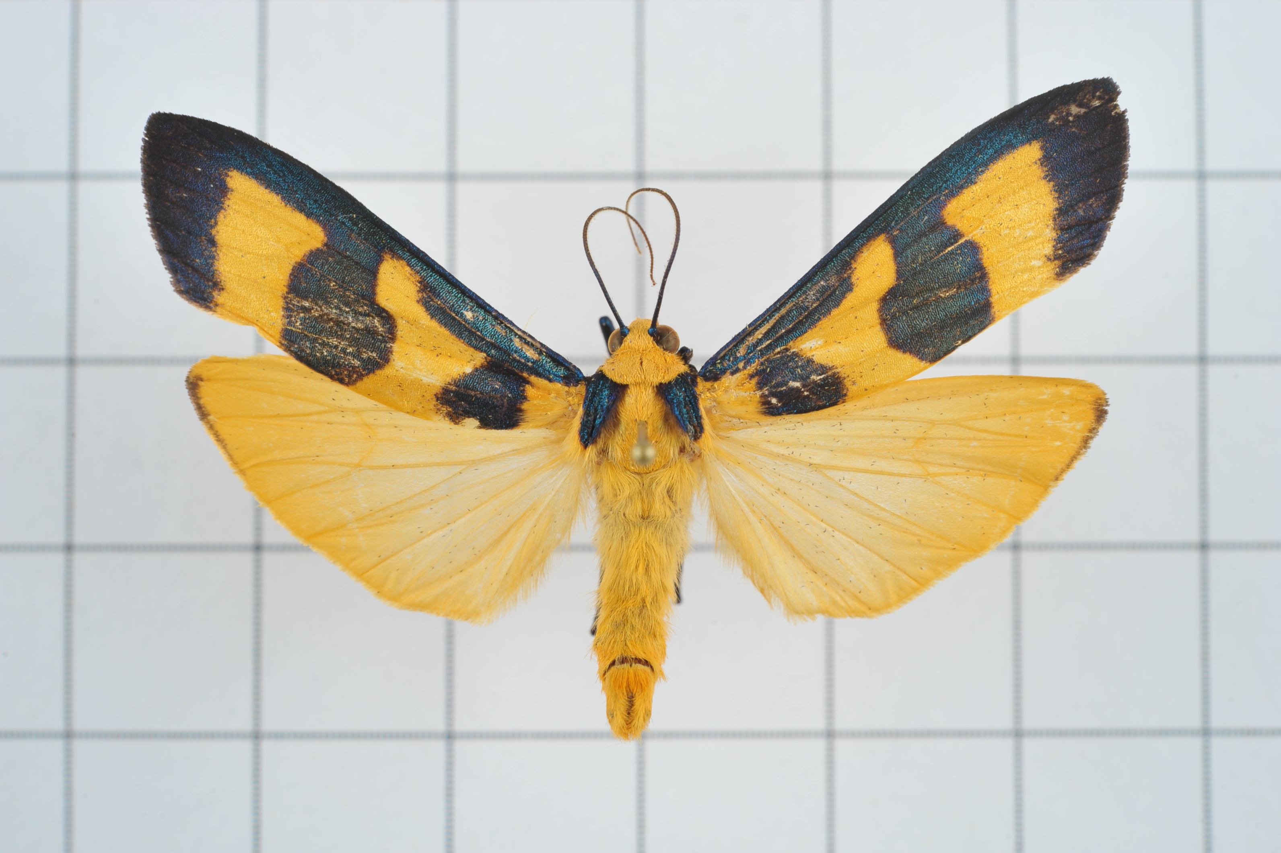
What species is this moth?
Chrysaeglia magnifica
